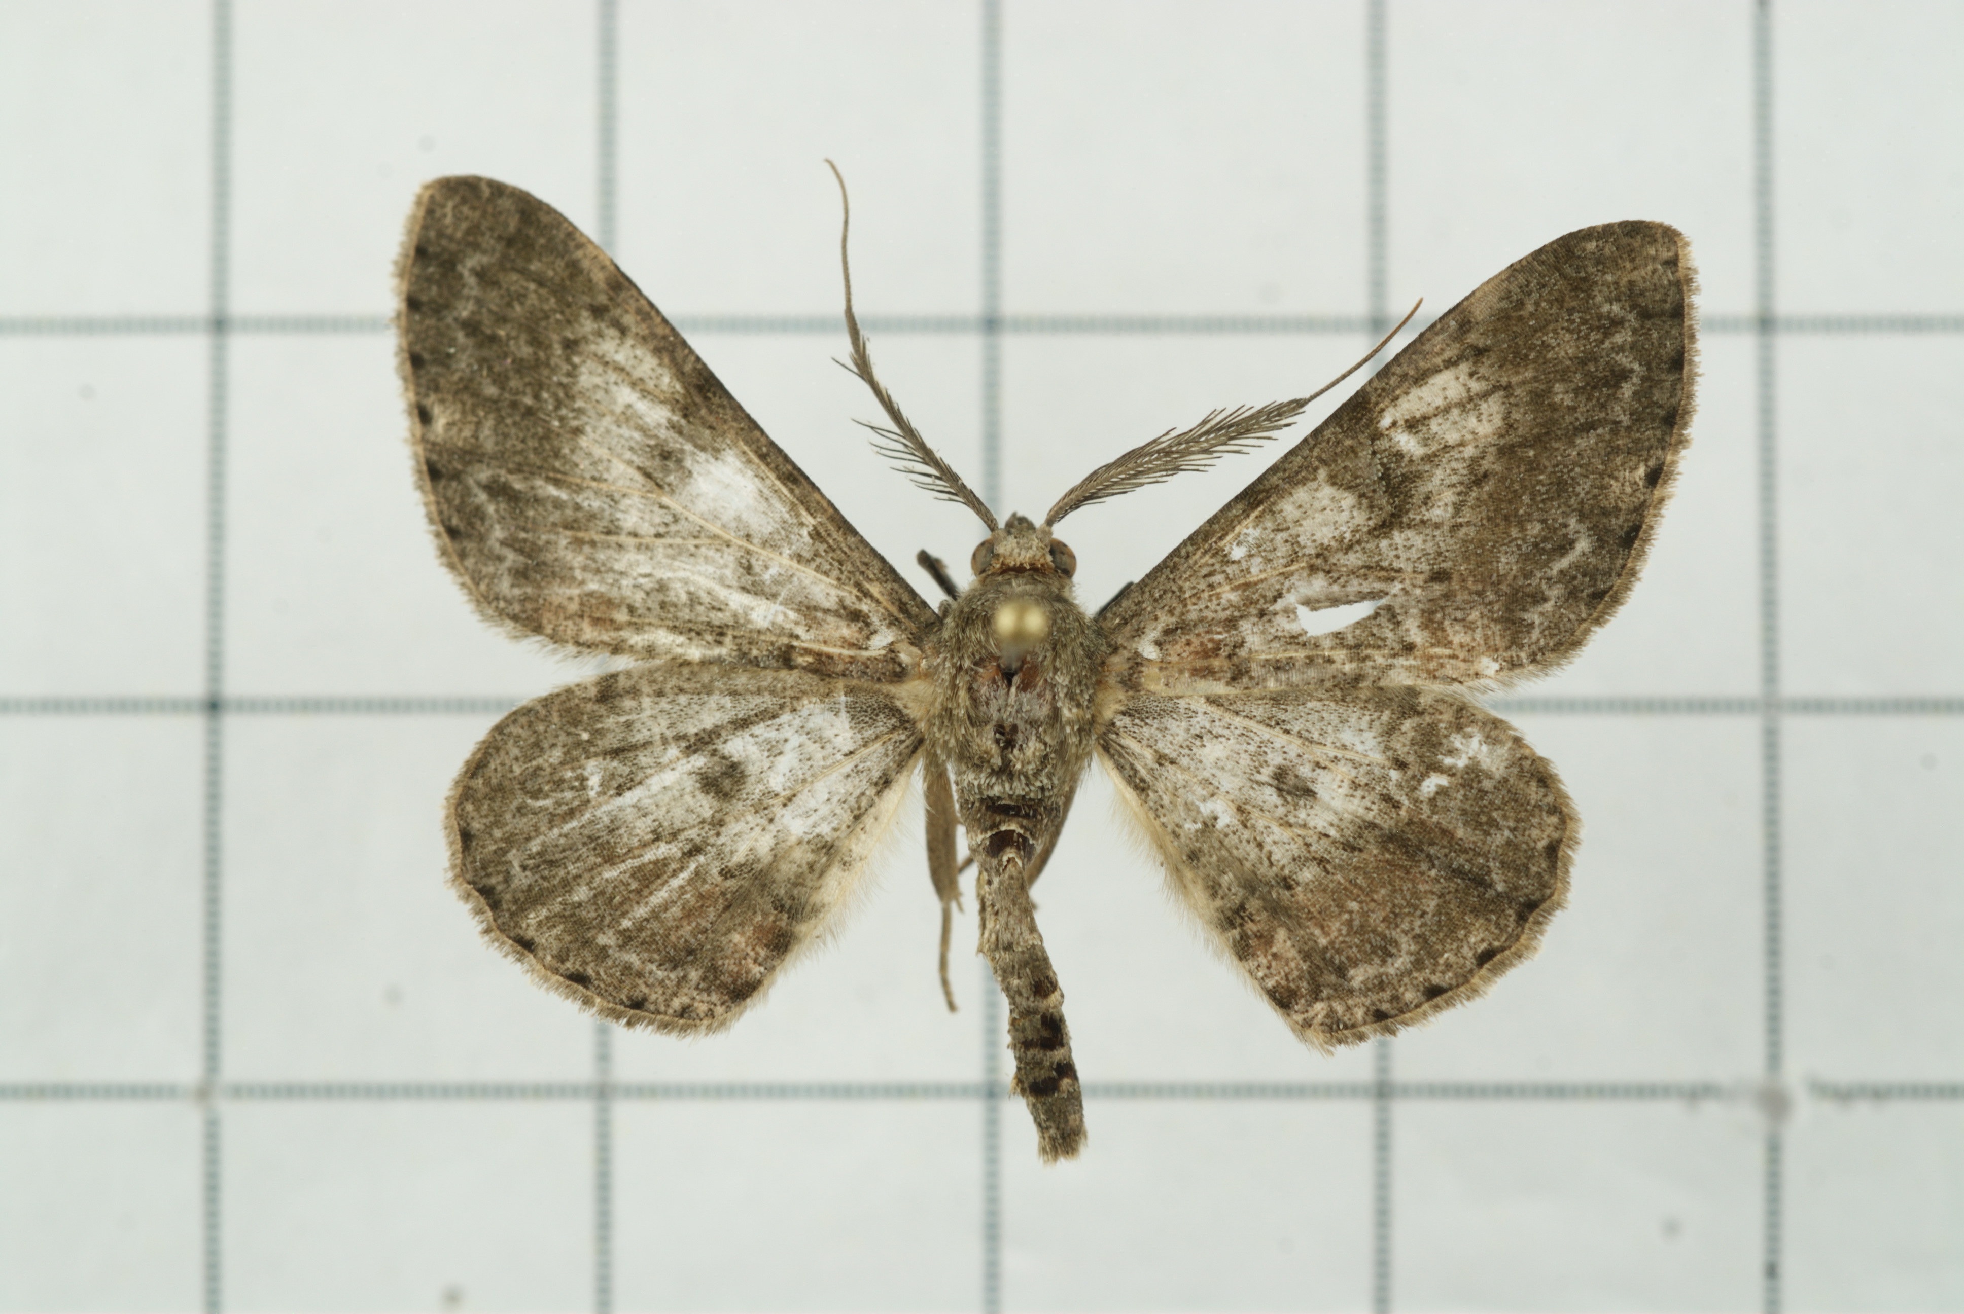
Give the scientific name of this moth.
Cleora repulsaria repulsaria
